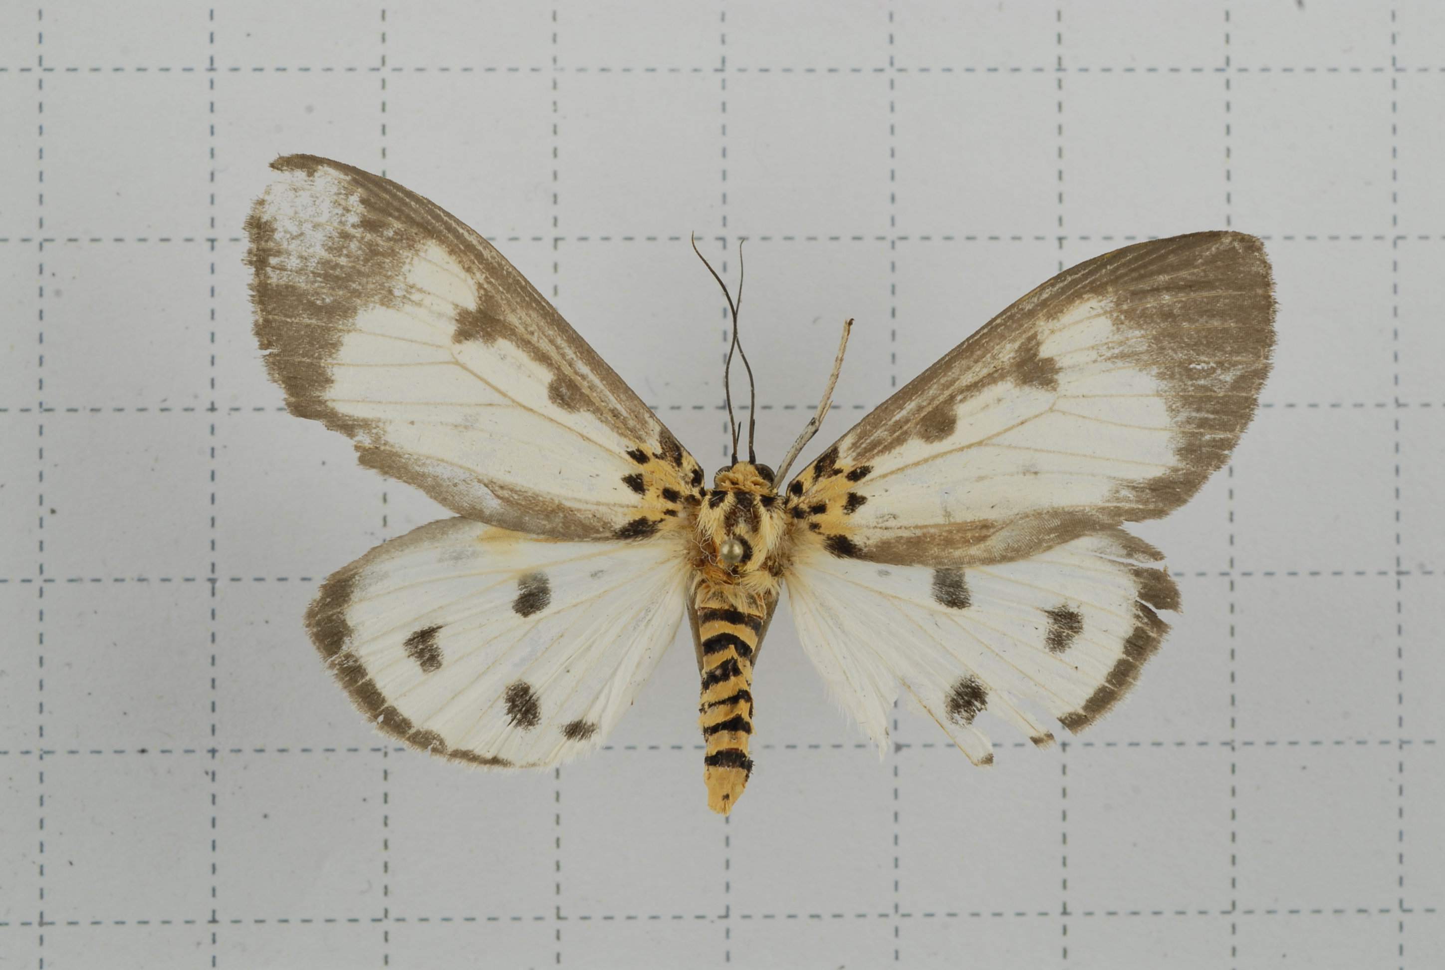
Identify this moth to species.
Asota plana lacteata
